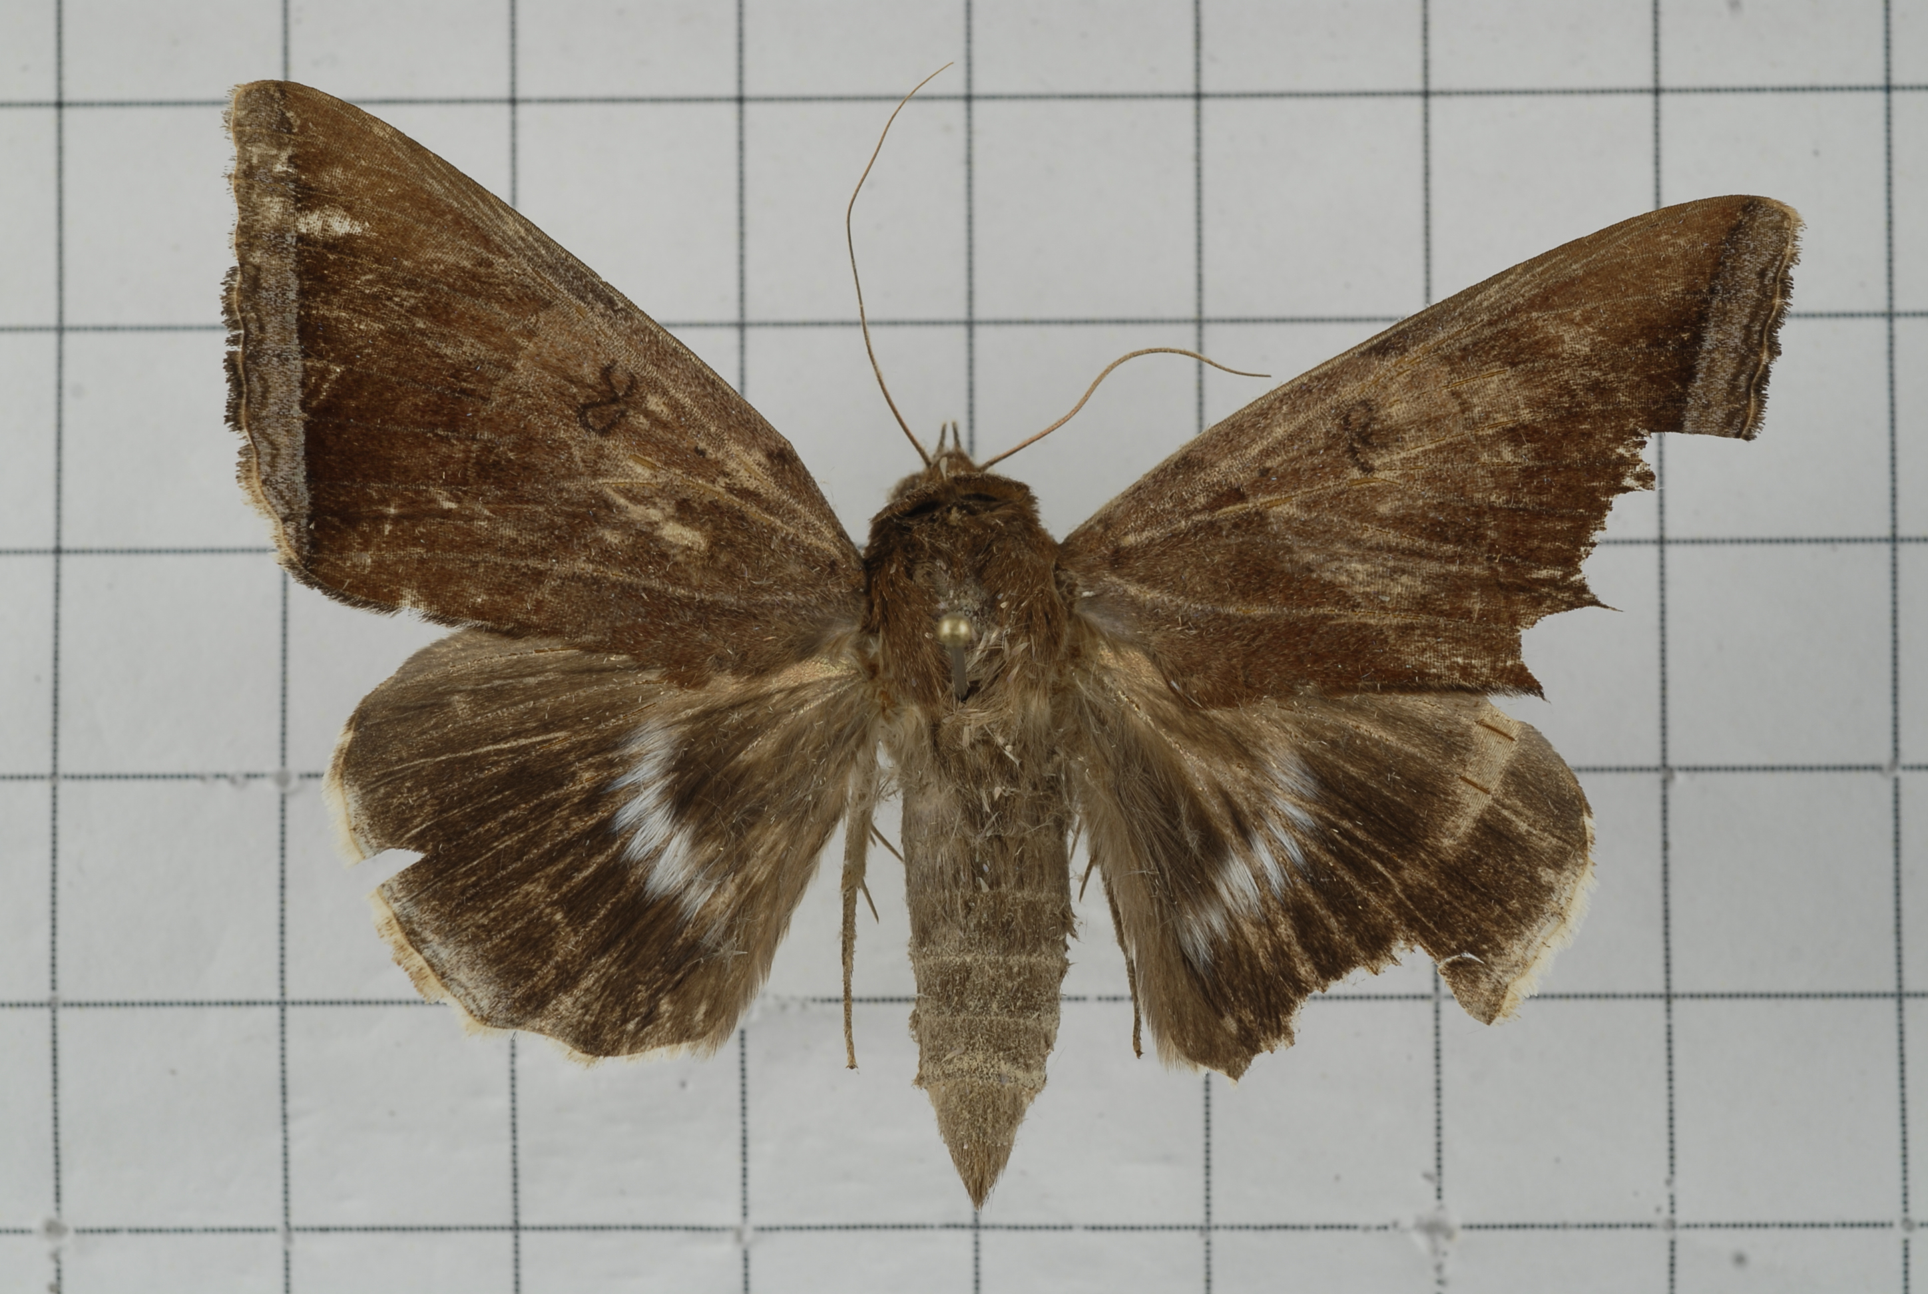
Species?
Artena dotata
